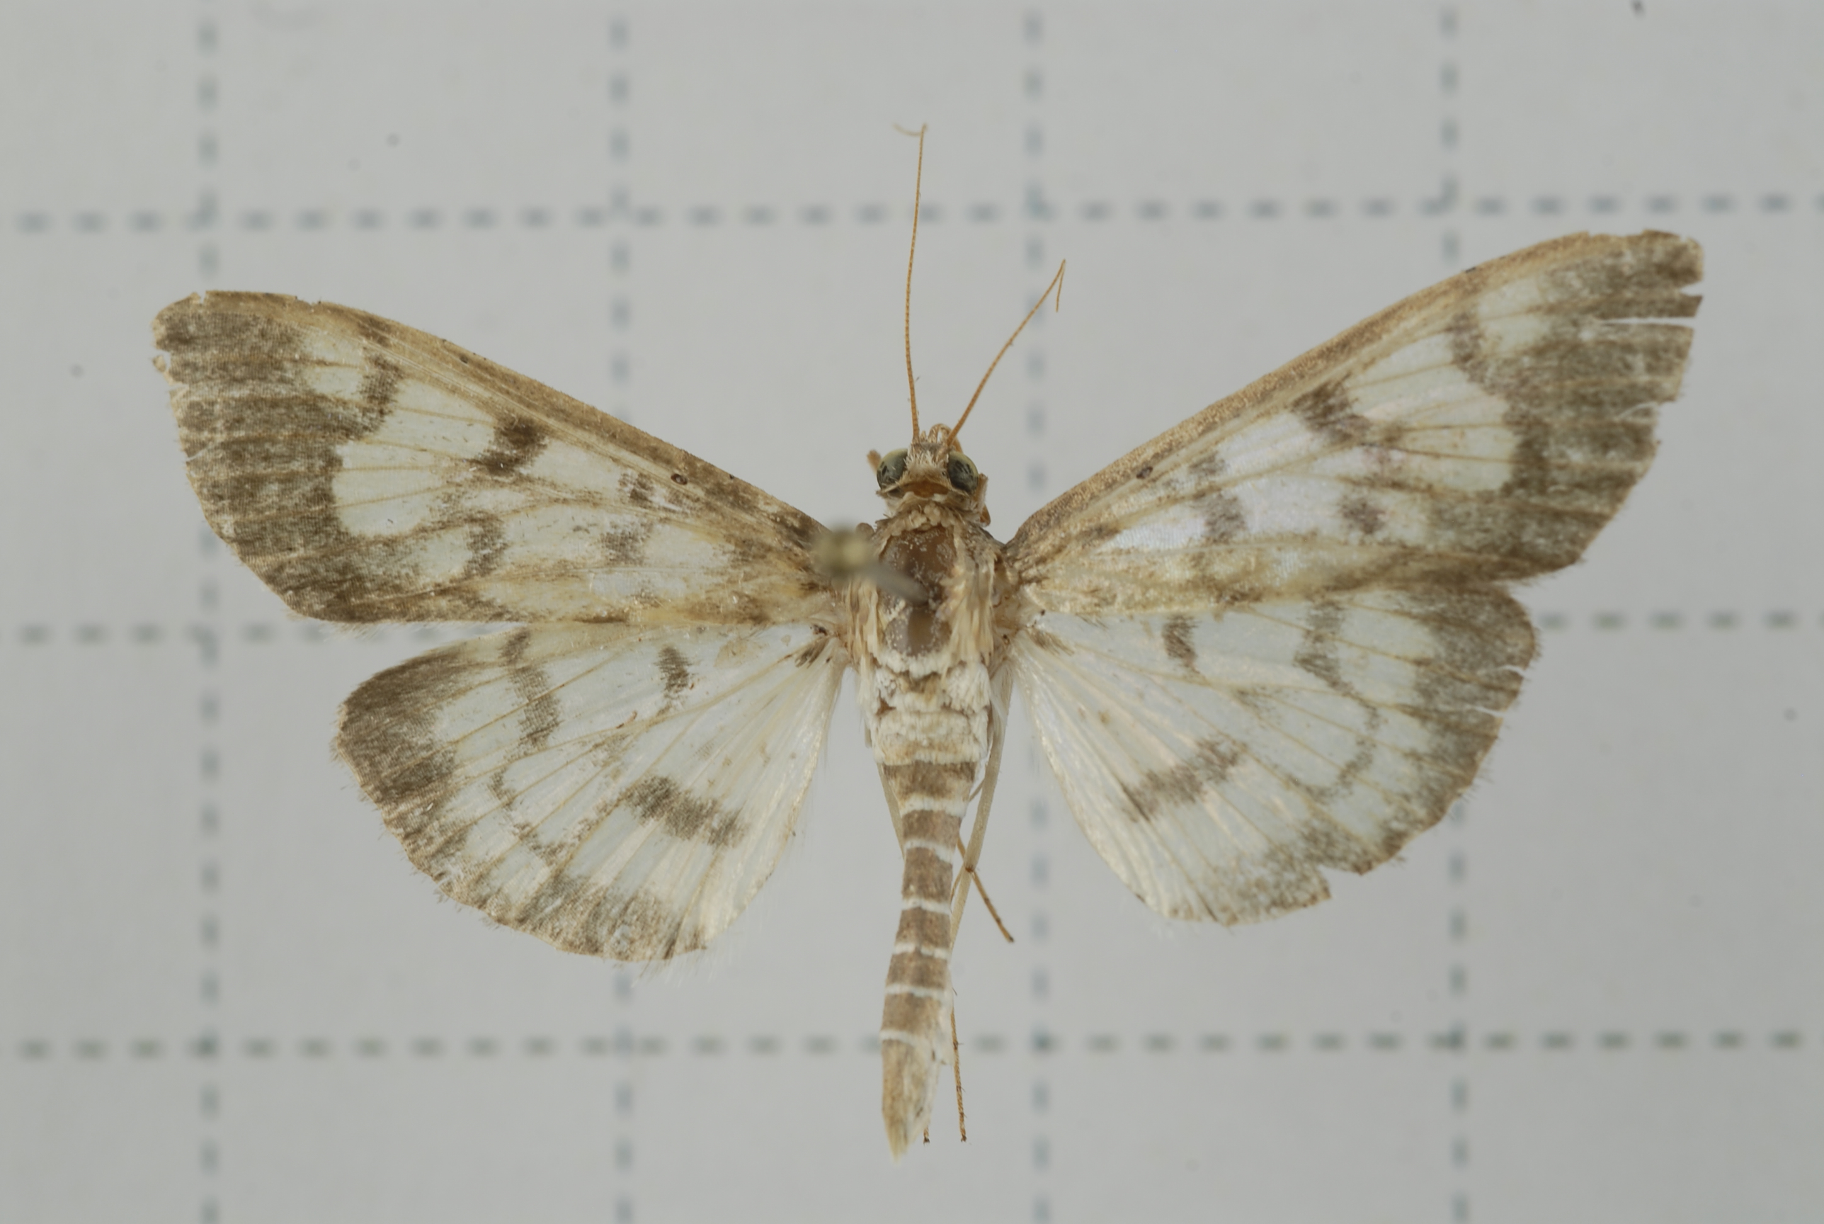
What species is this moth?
Syllepte taiwanalis
